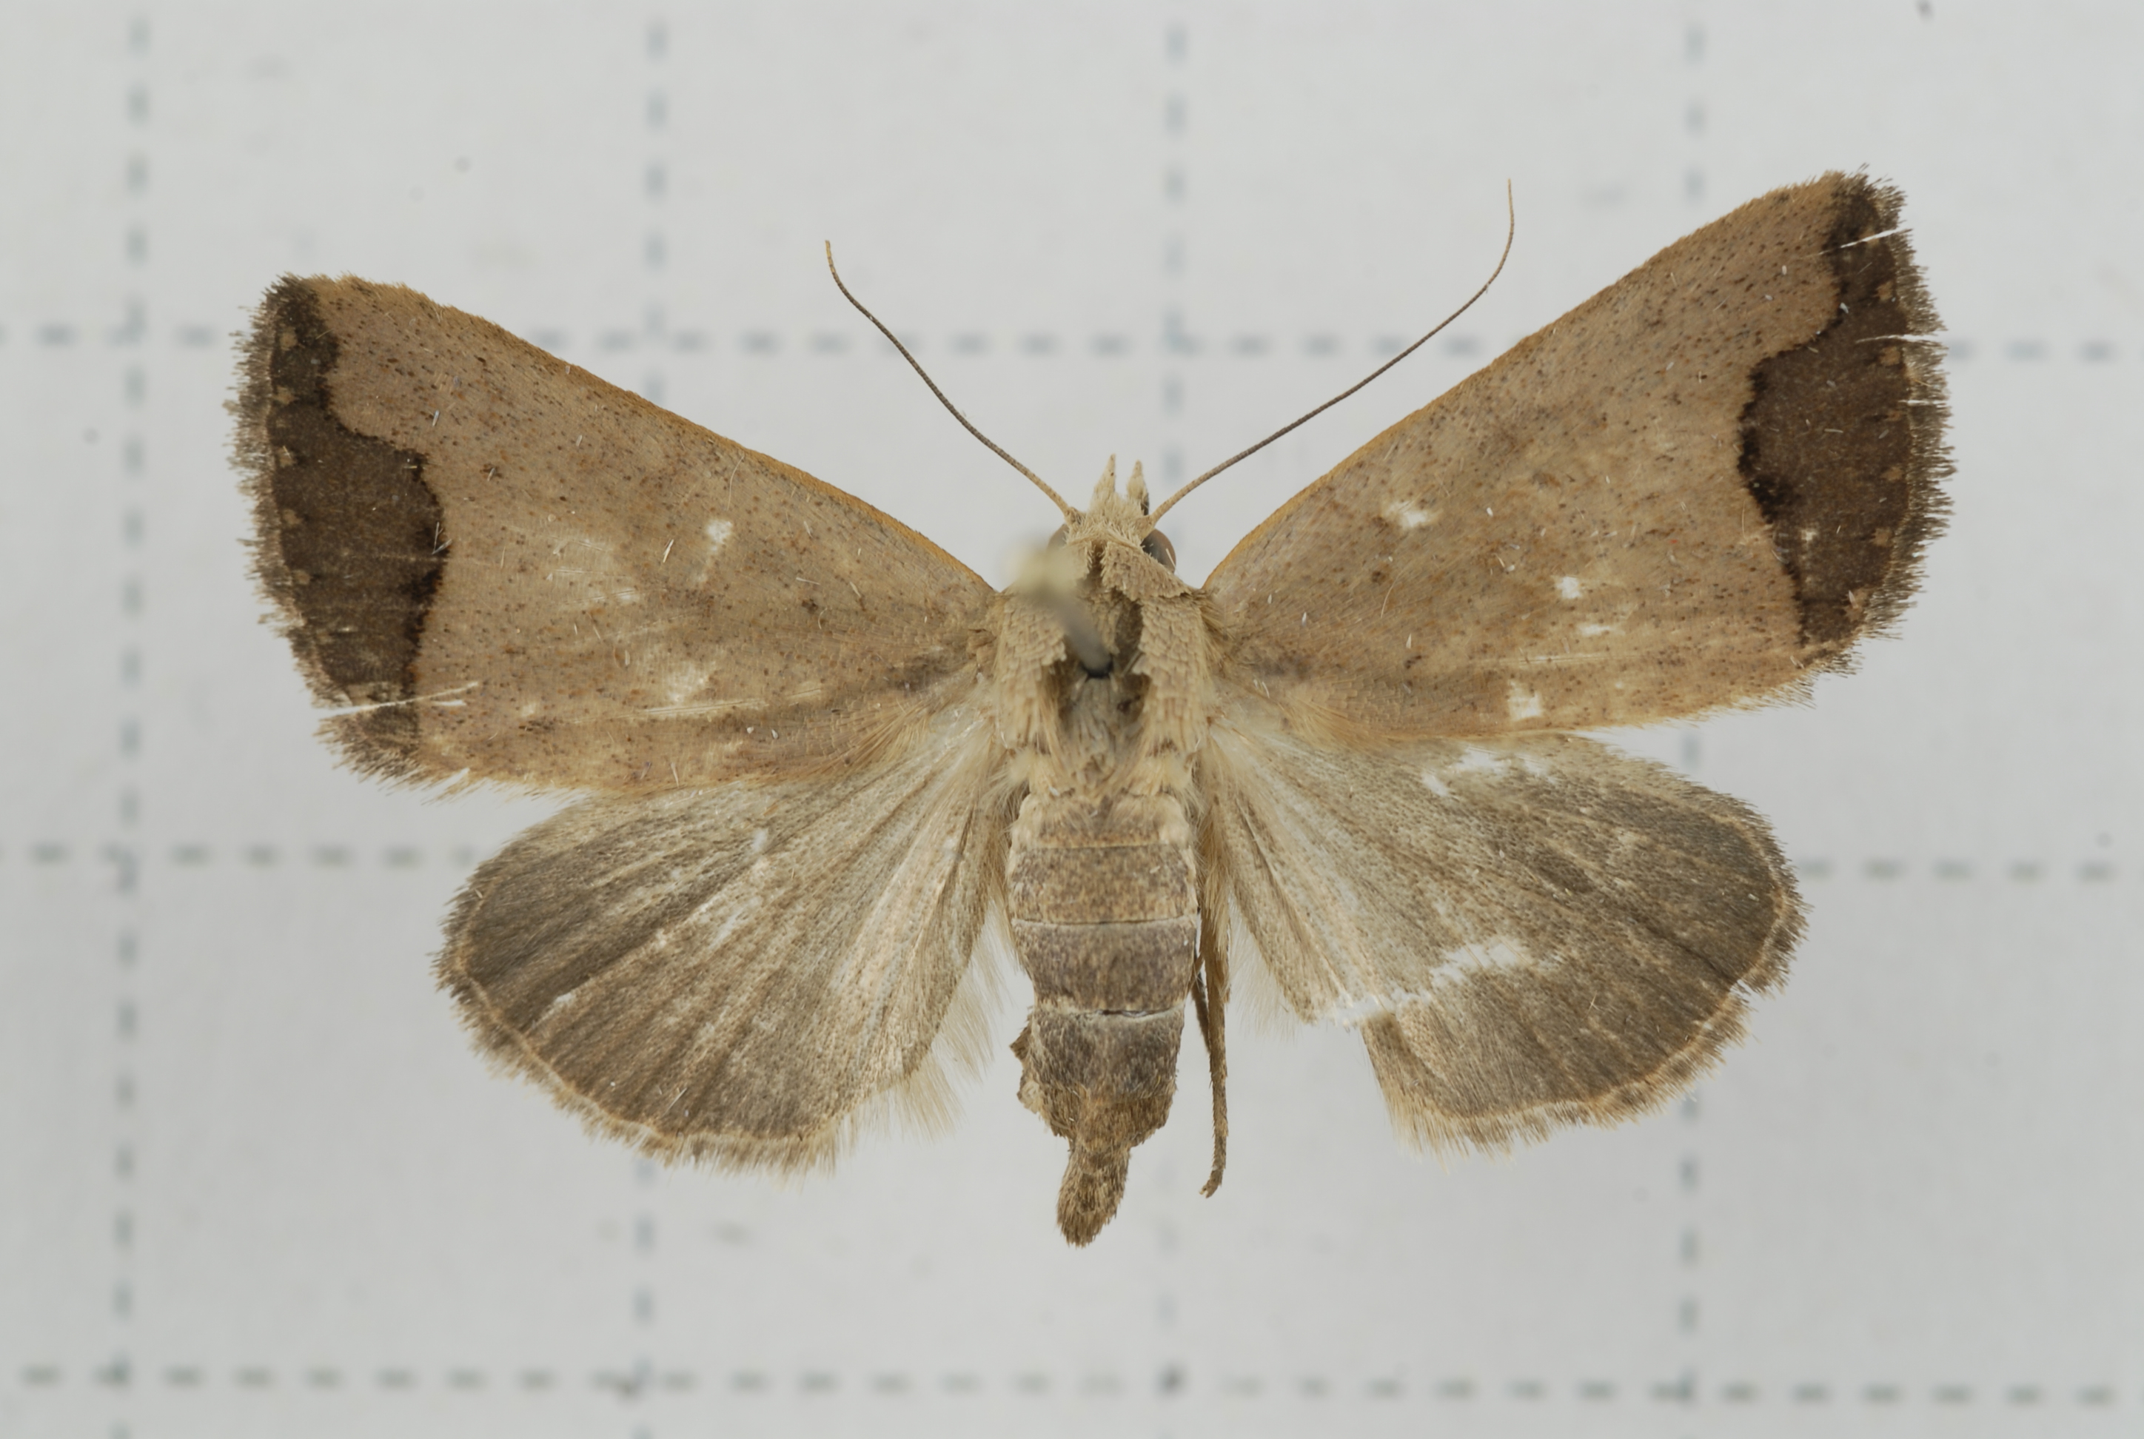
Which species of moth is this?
Bocula diffisa
